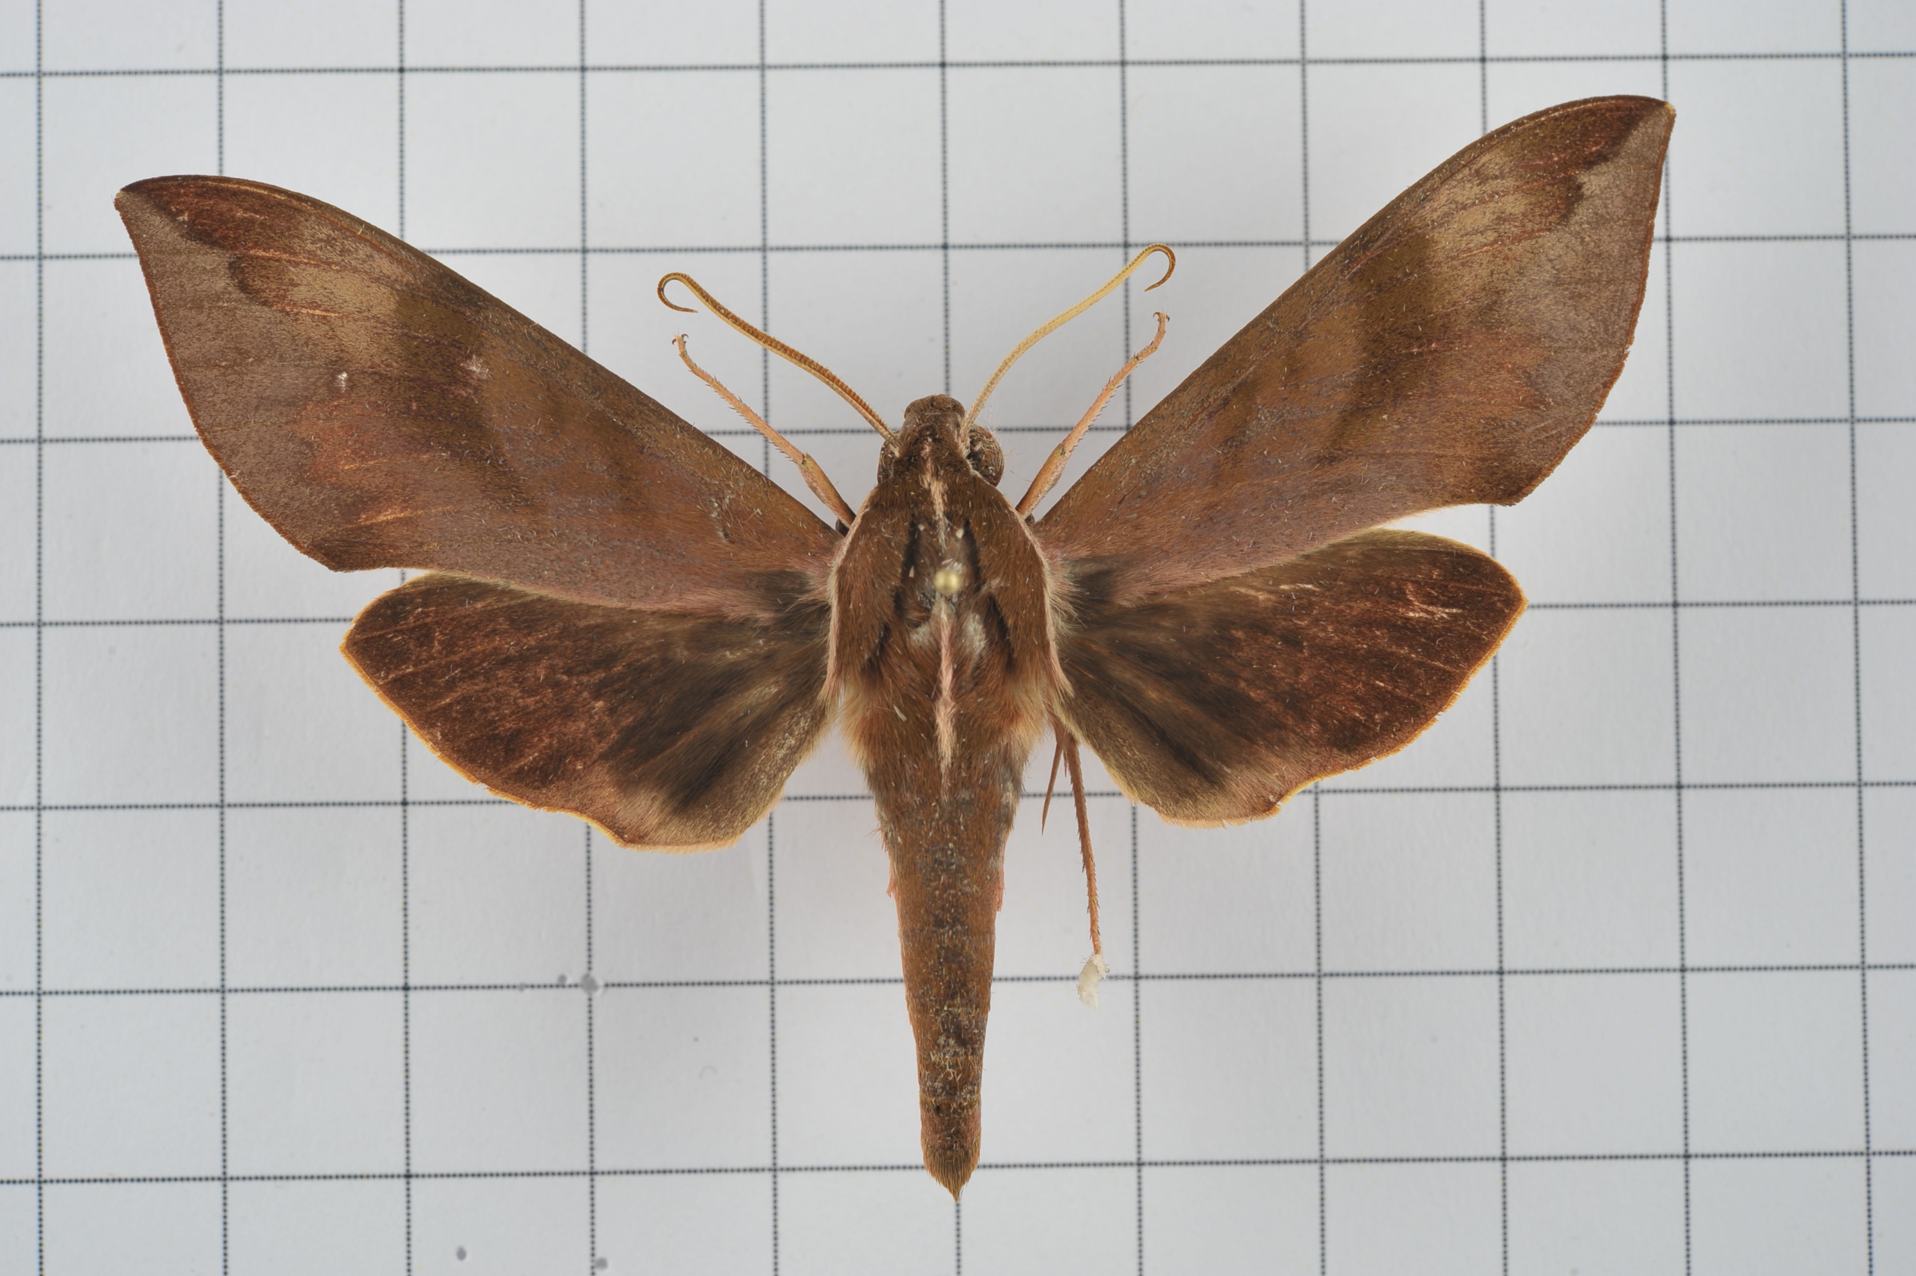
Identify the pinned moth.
Ampelophaga rubiginosa myosotis
